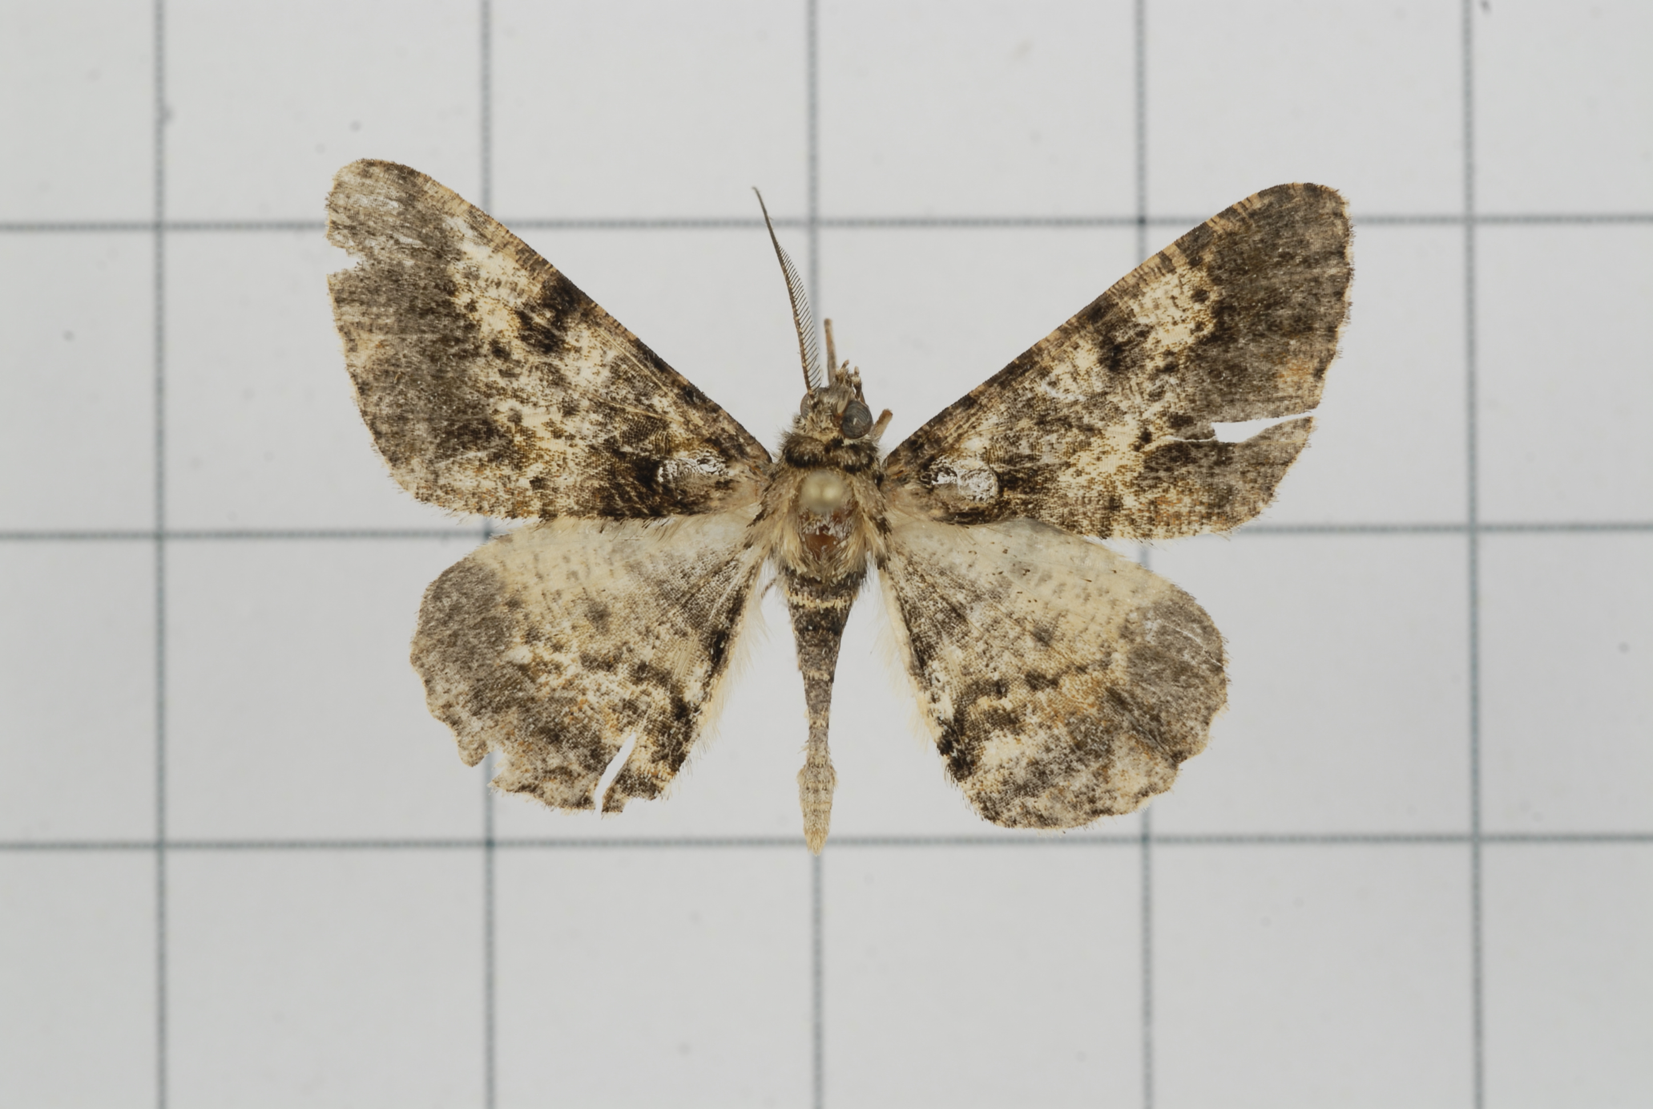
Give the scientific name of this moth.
Alcis taiwanovariegata
